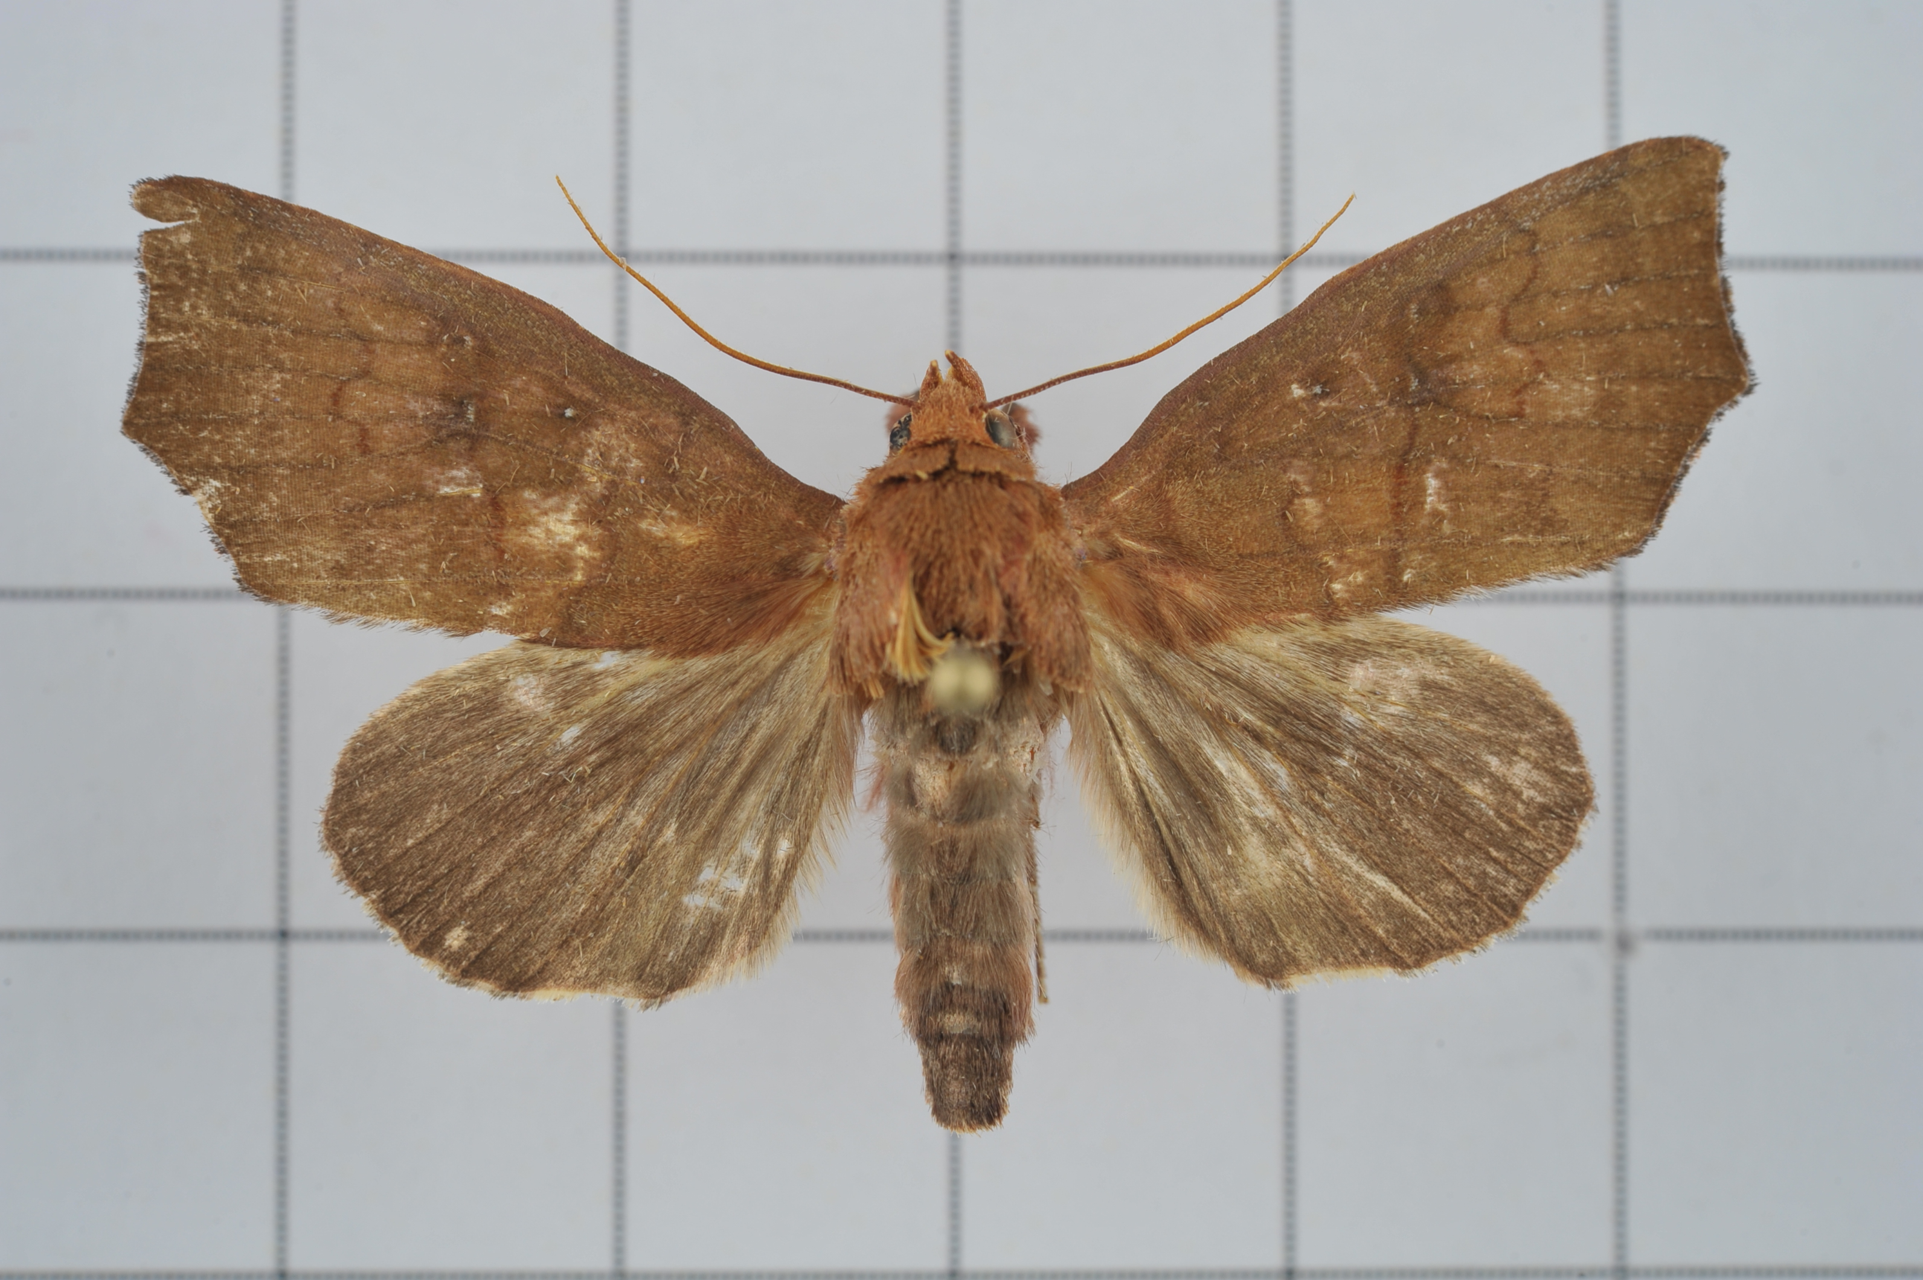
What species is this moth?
Rusicada privata
